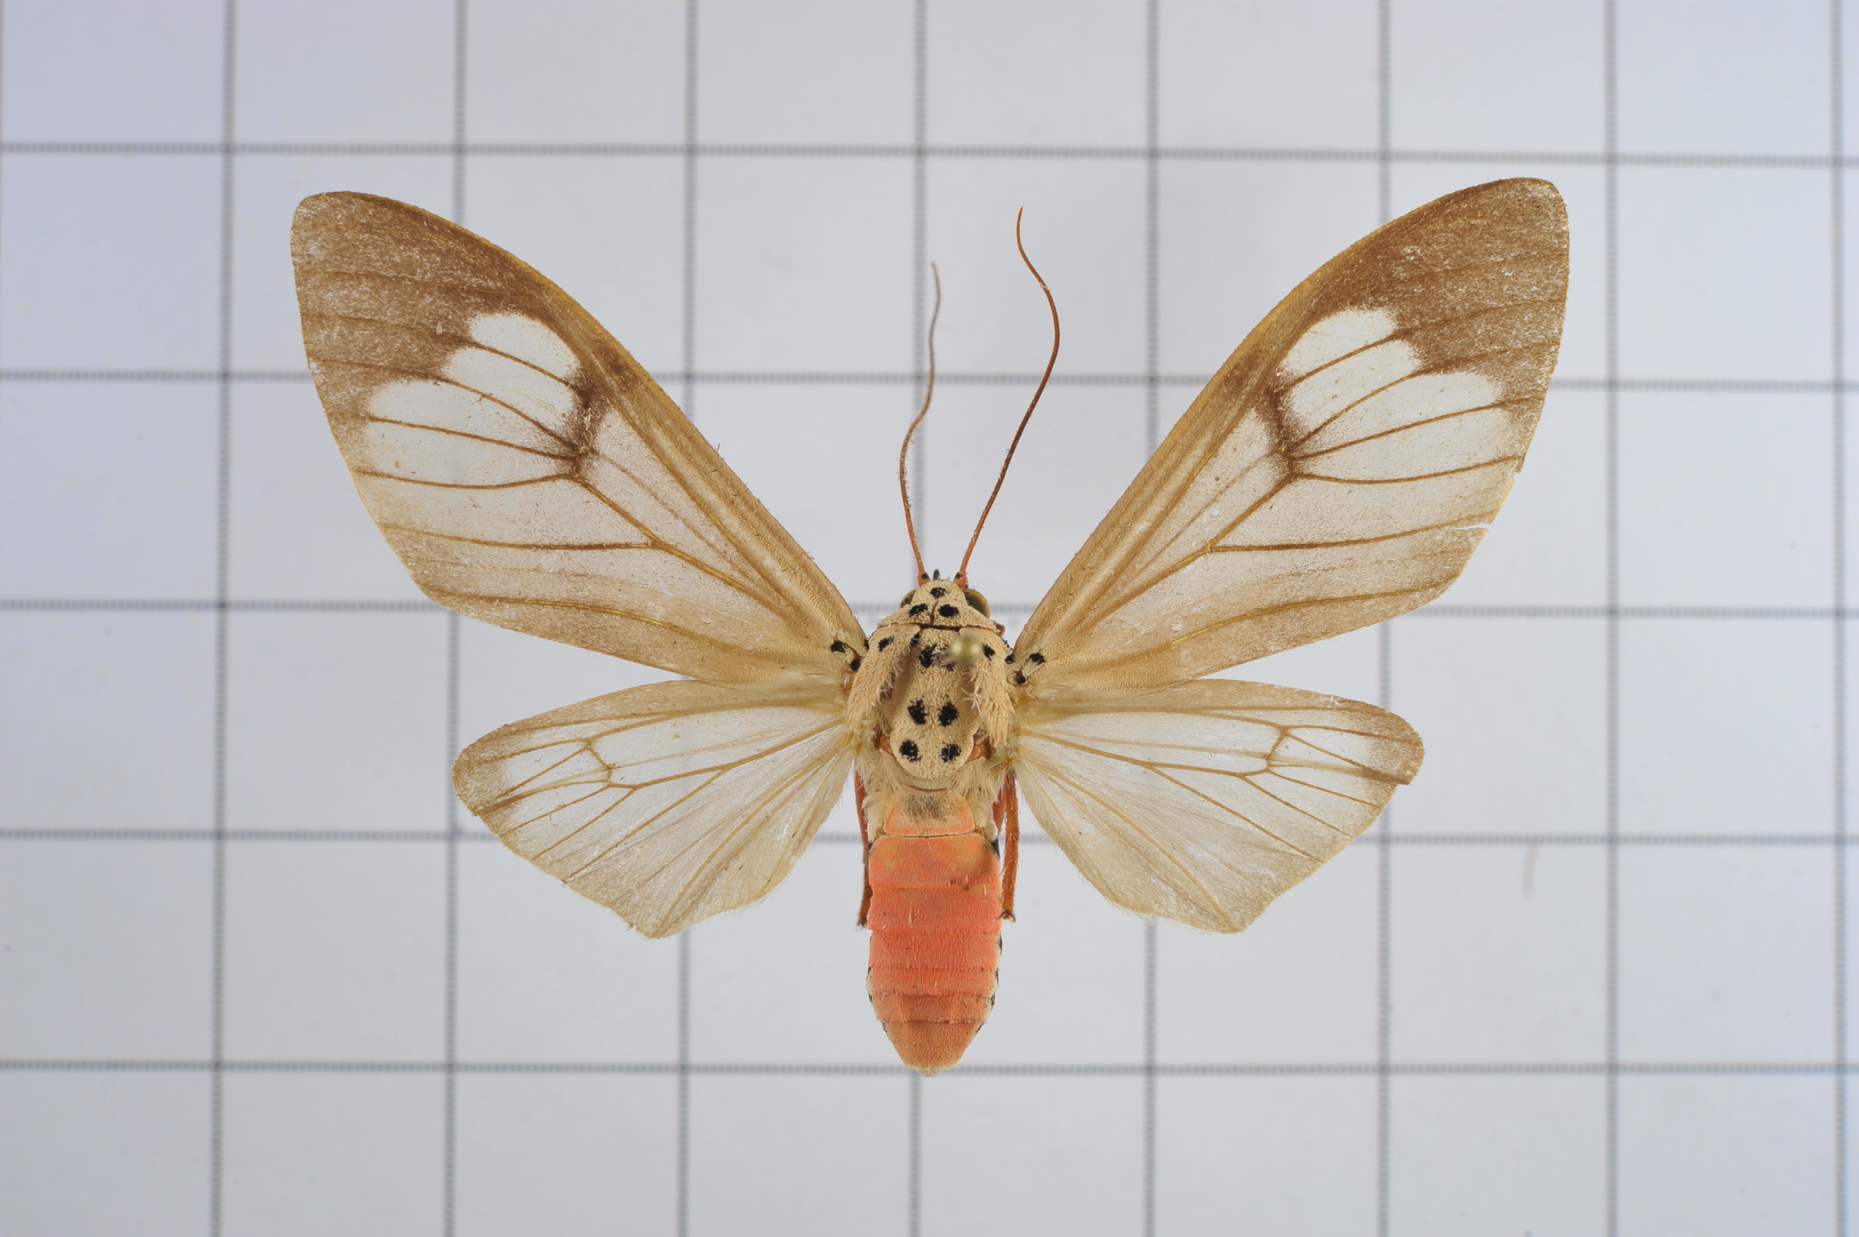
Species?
Amerila astreus
